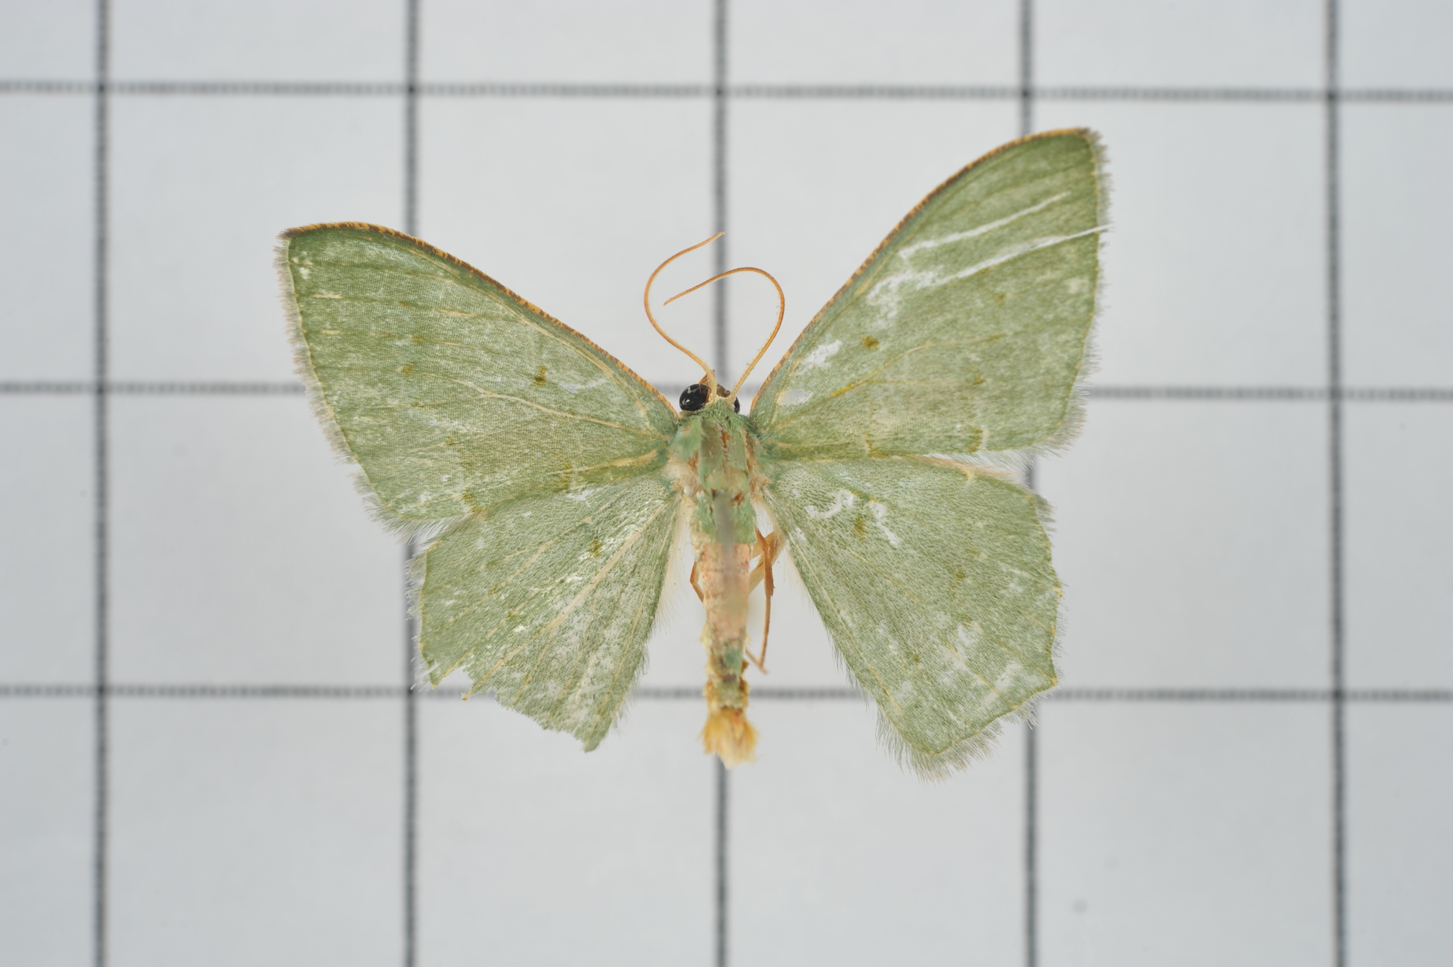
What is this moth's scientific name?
Chlorissa arcana
